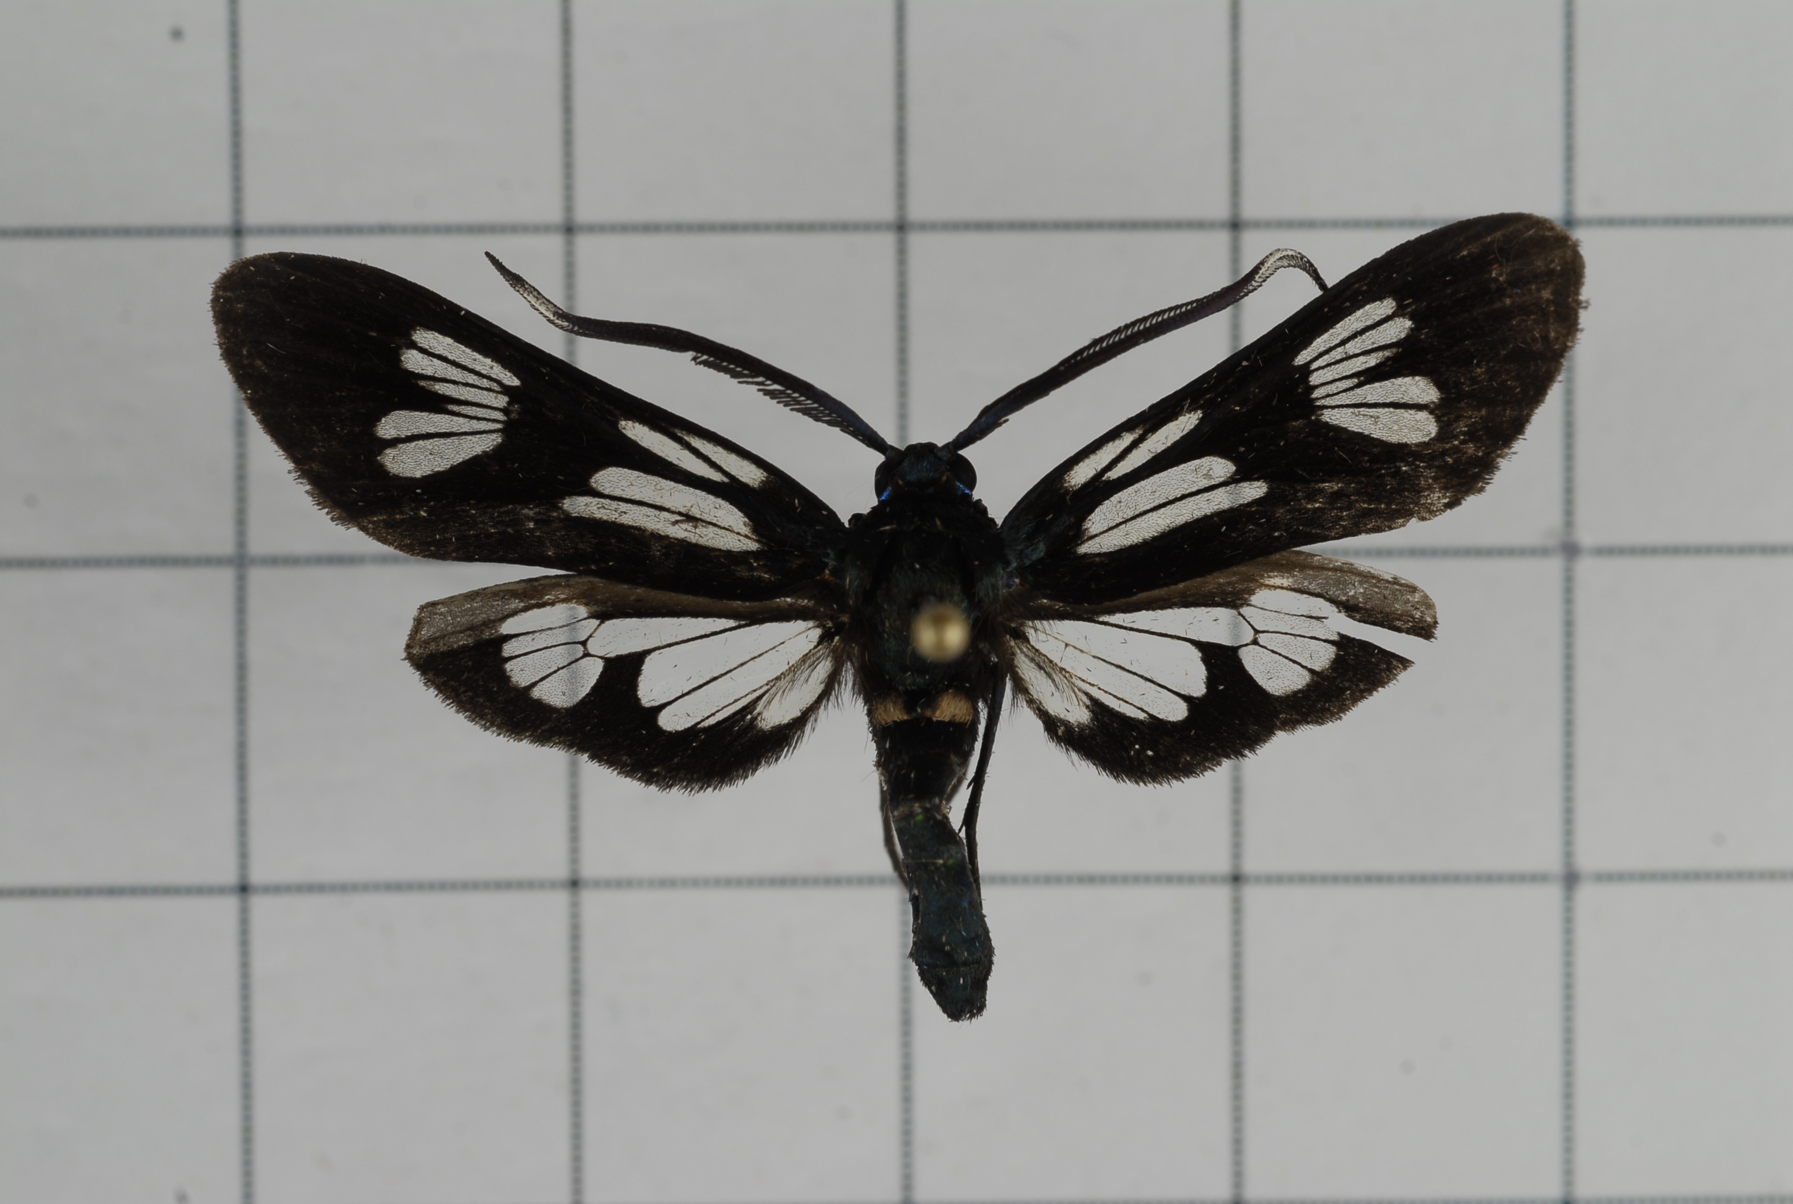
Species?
Piarosoma fushan
